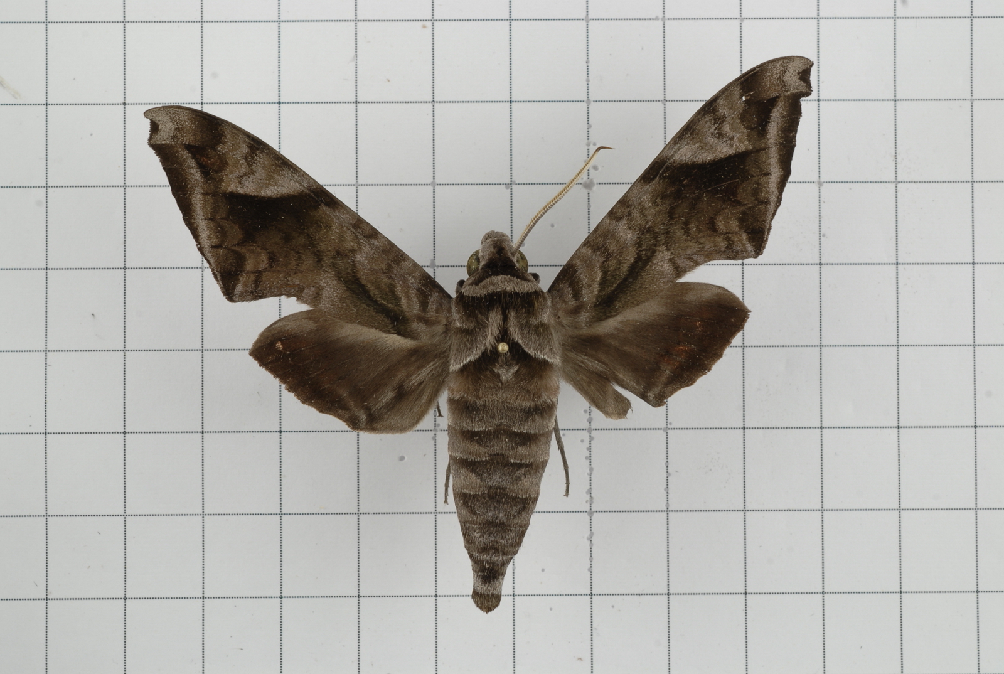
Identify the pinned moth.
Acosmeryx naga metanaga
